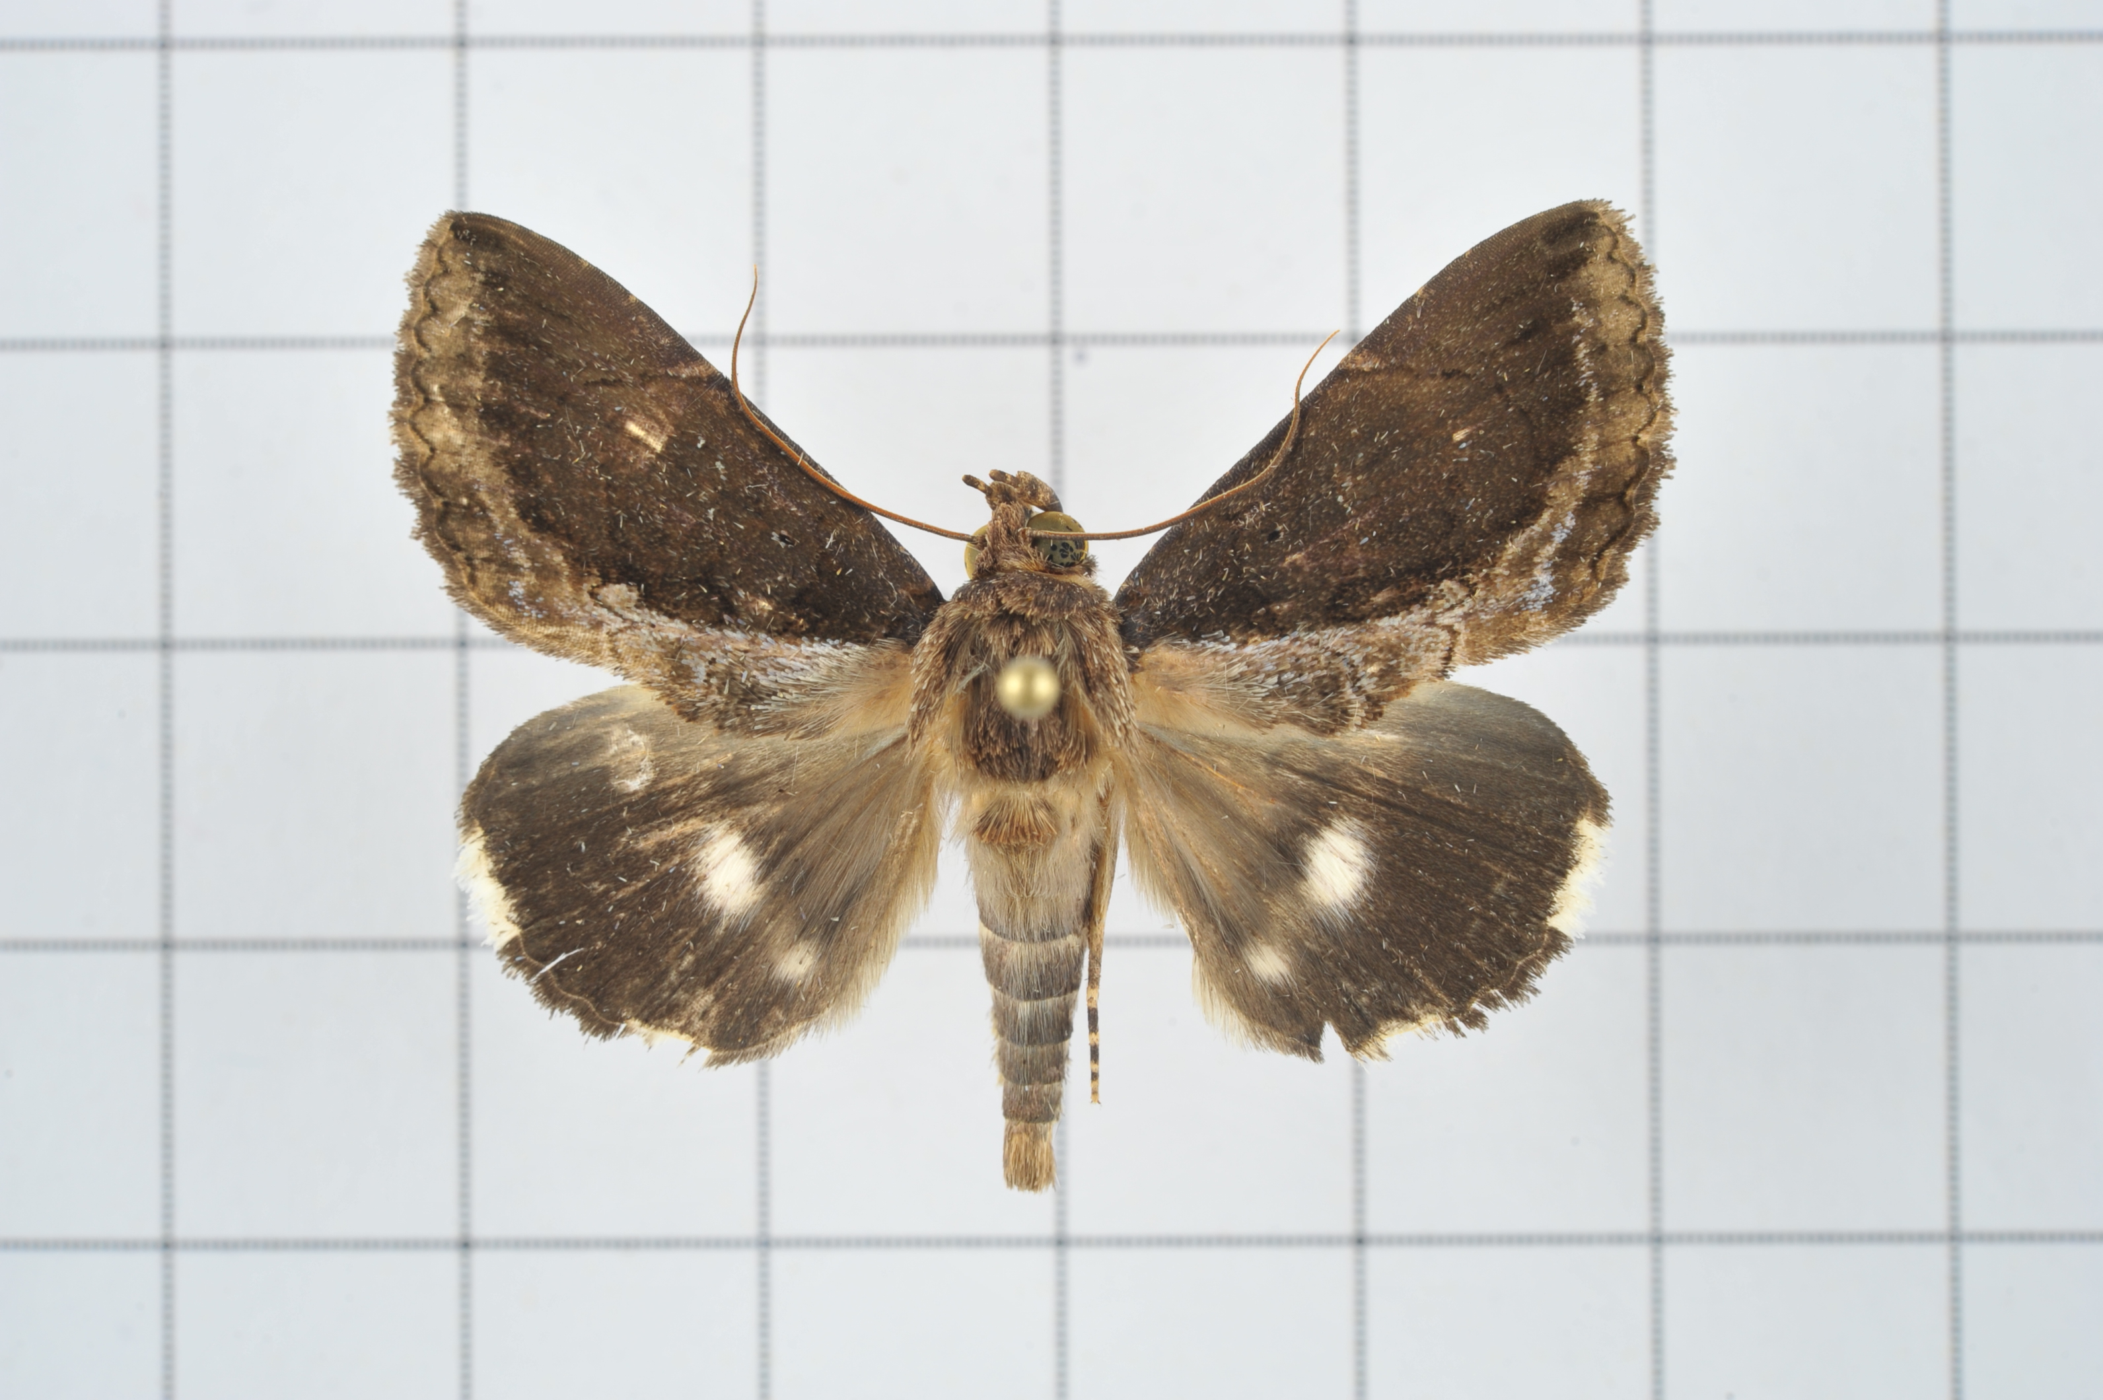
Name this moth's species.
Ercheia cyllaria
